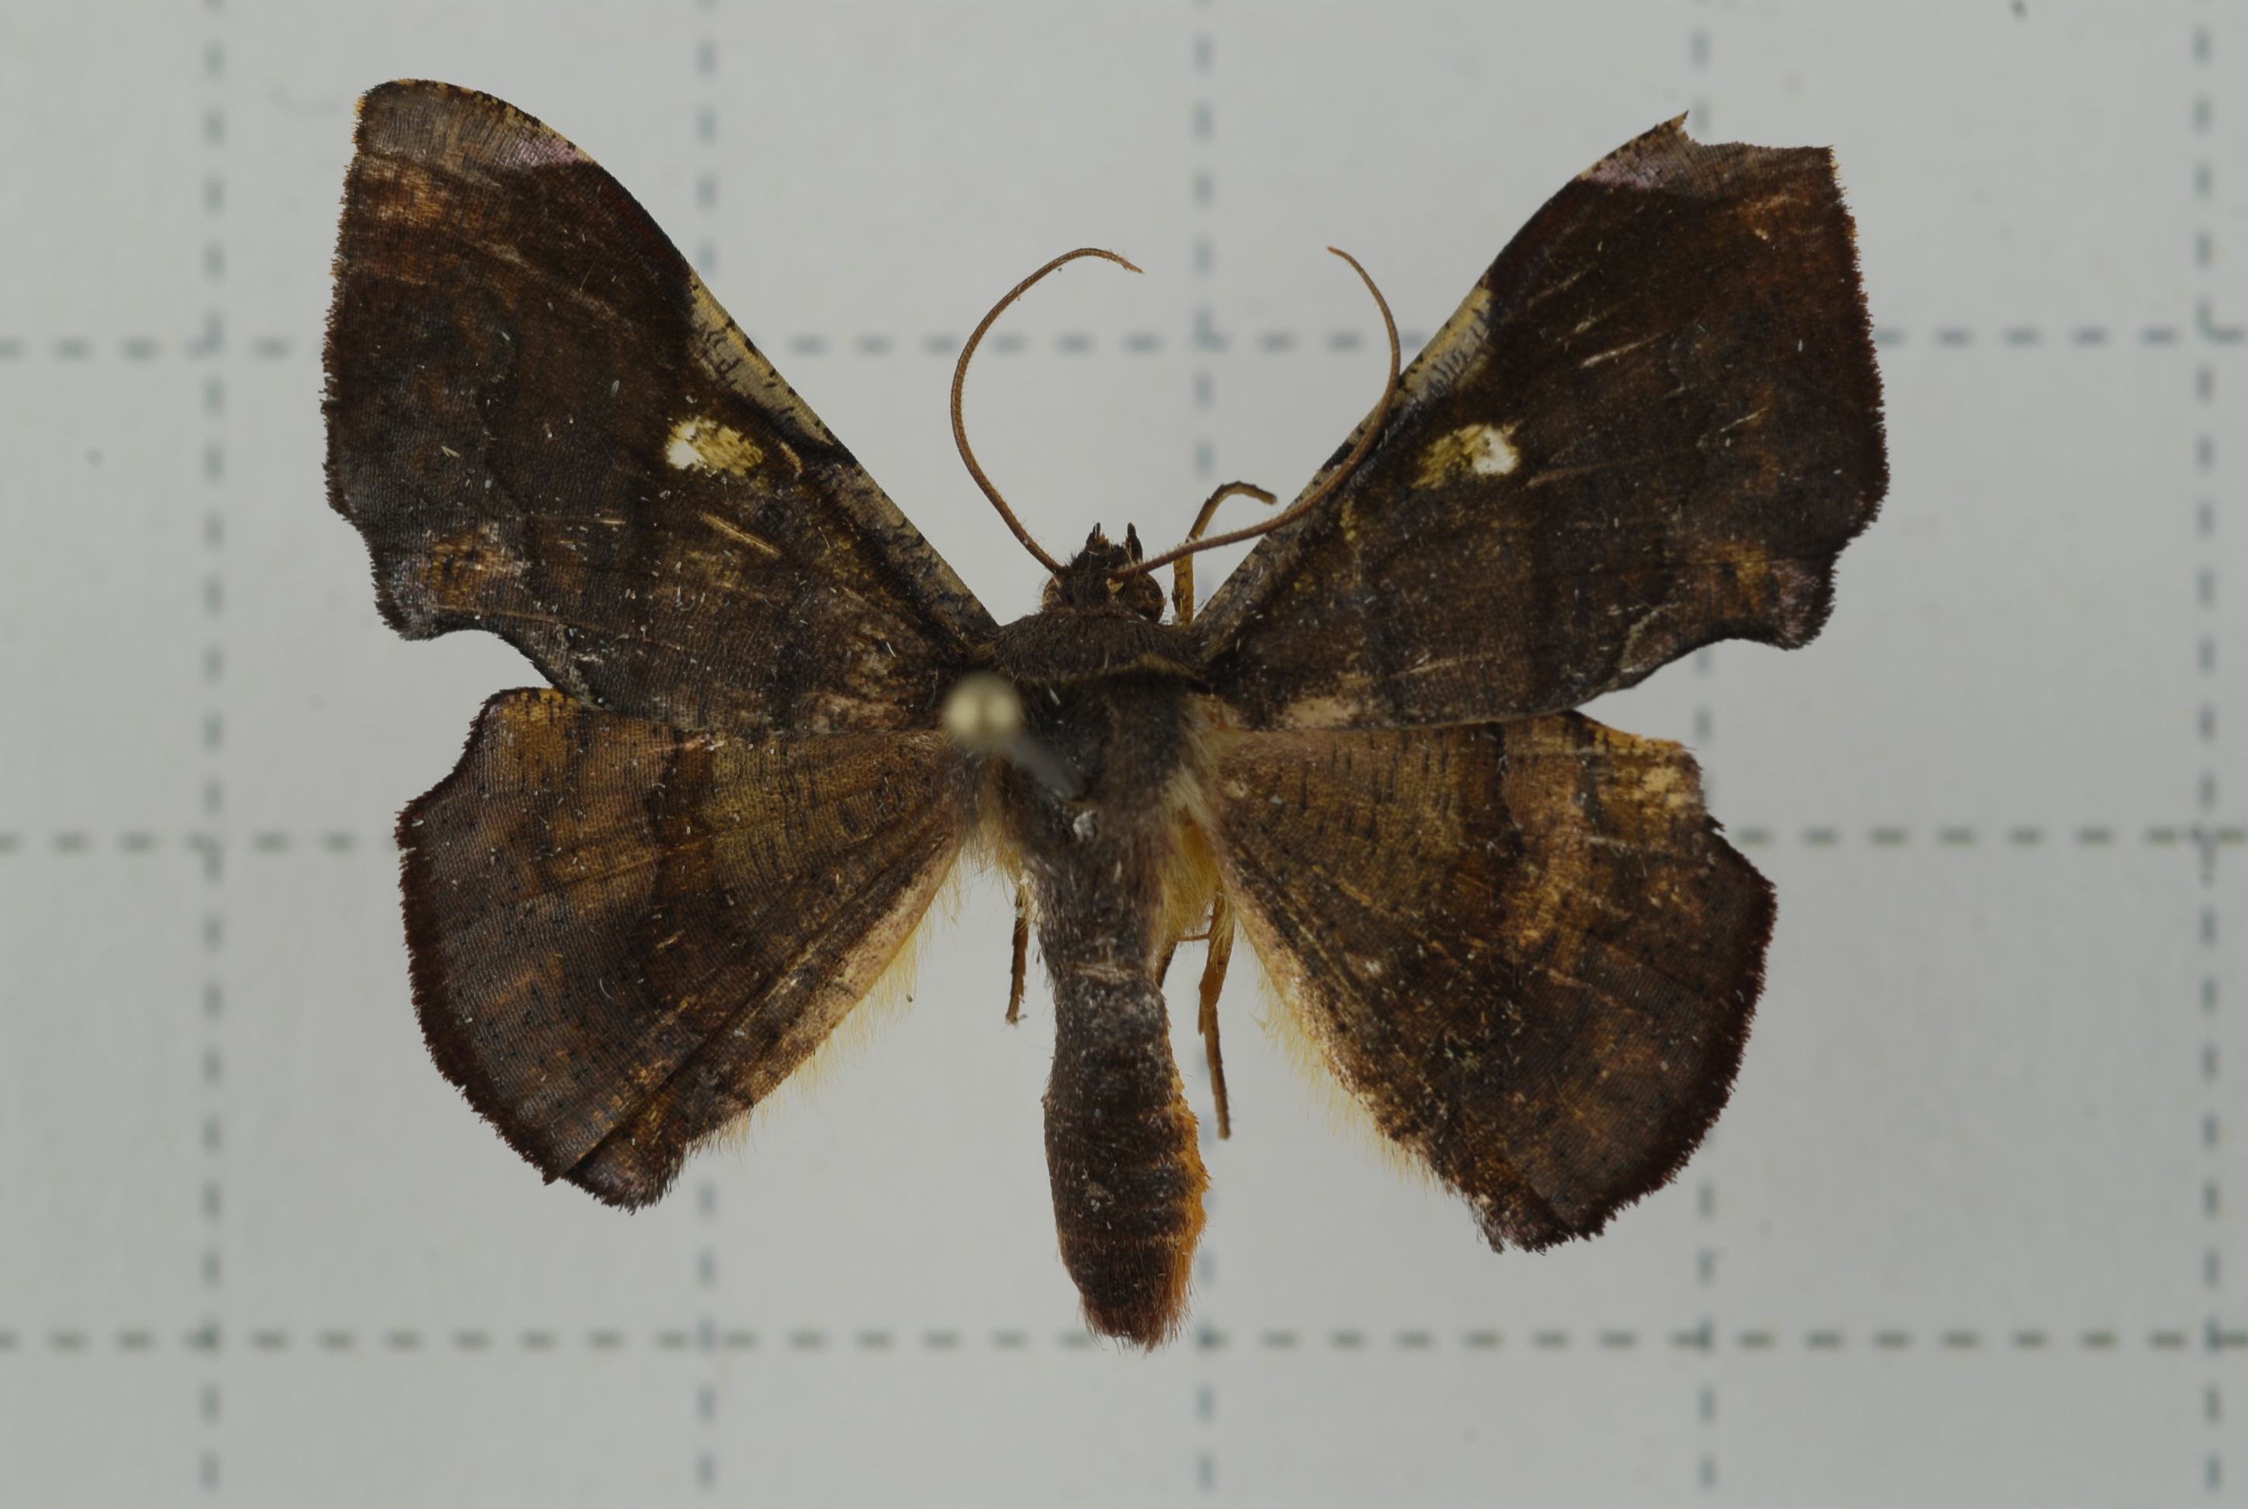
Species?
Fascellina chromataria
